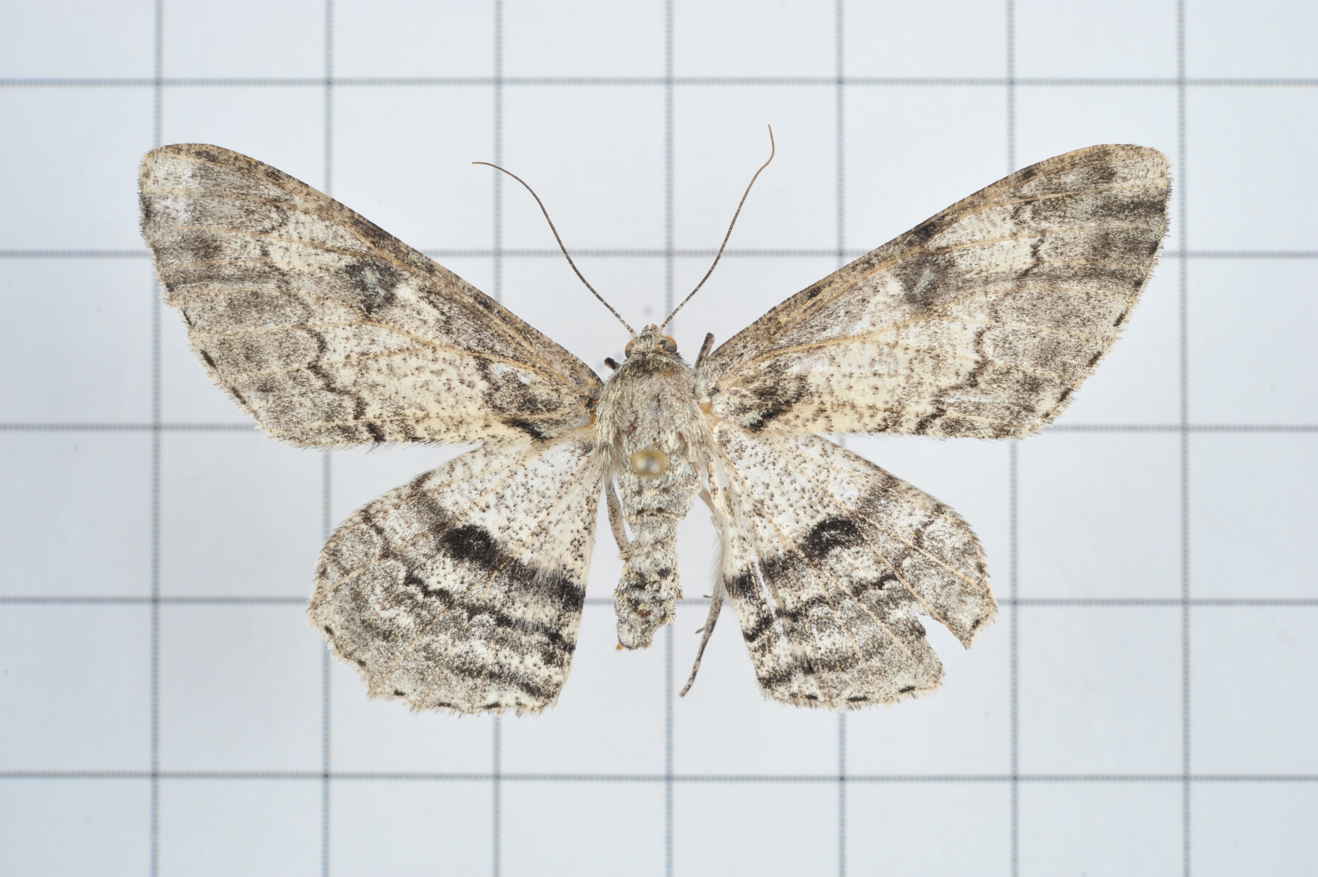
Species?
Ascotis selenaria imparata
